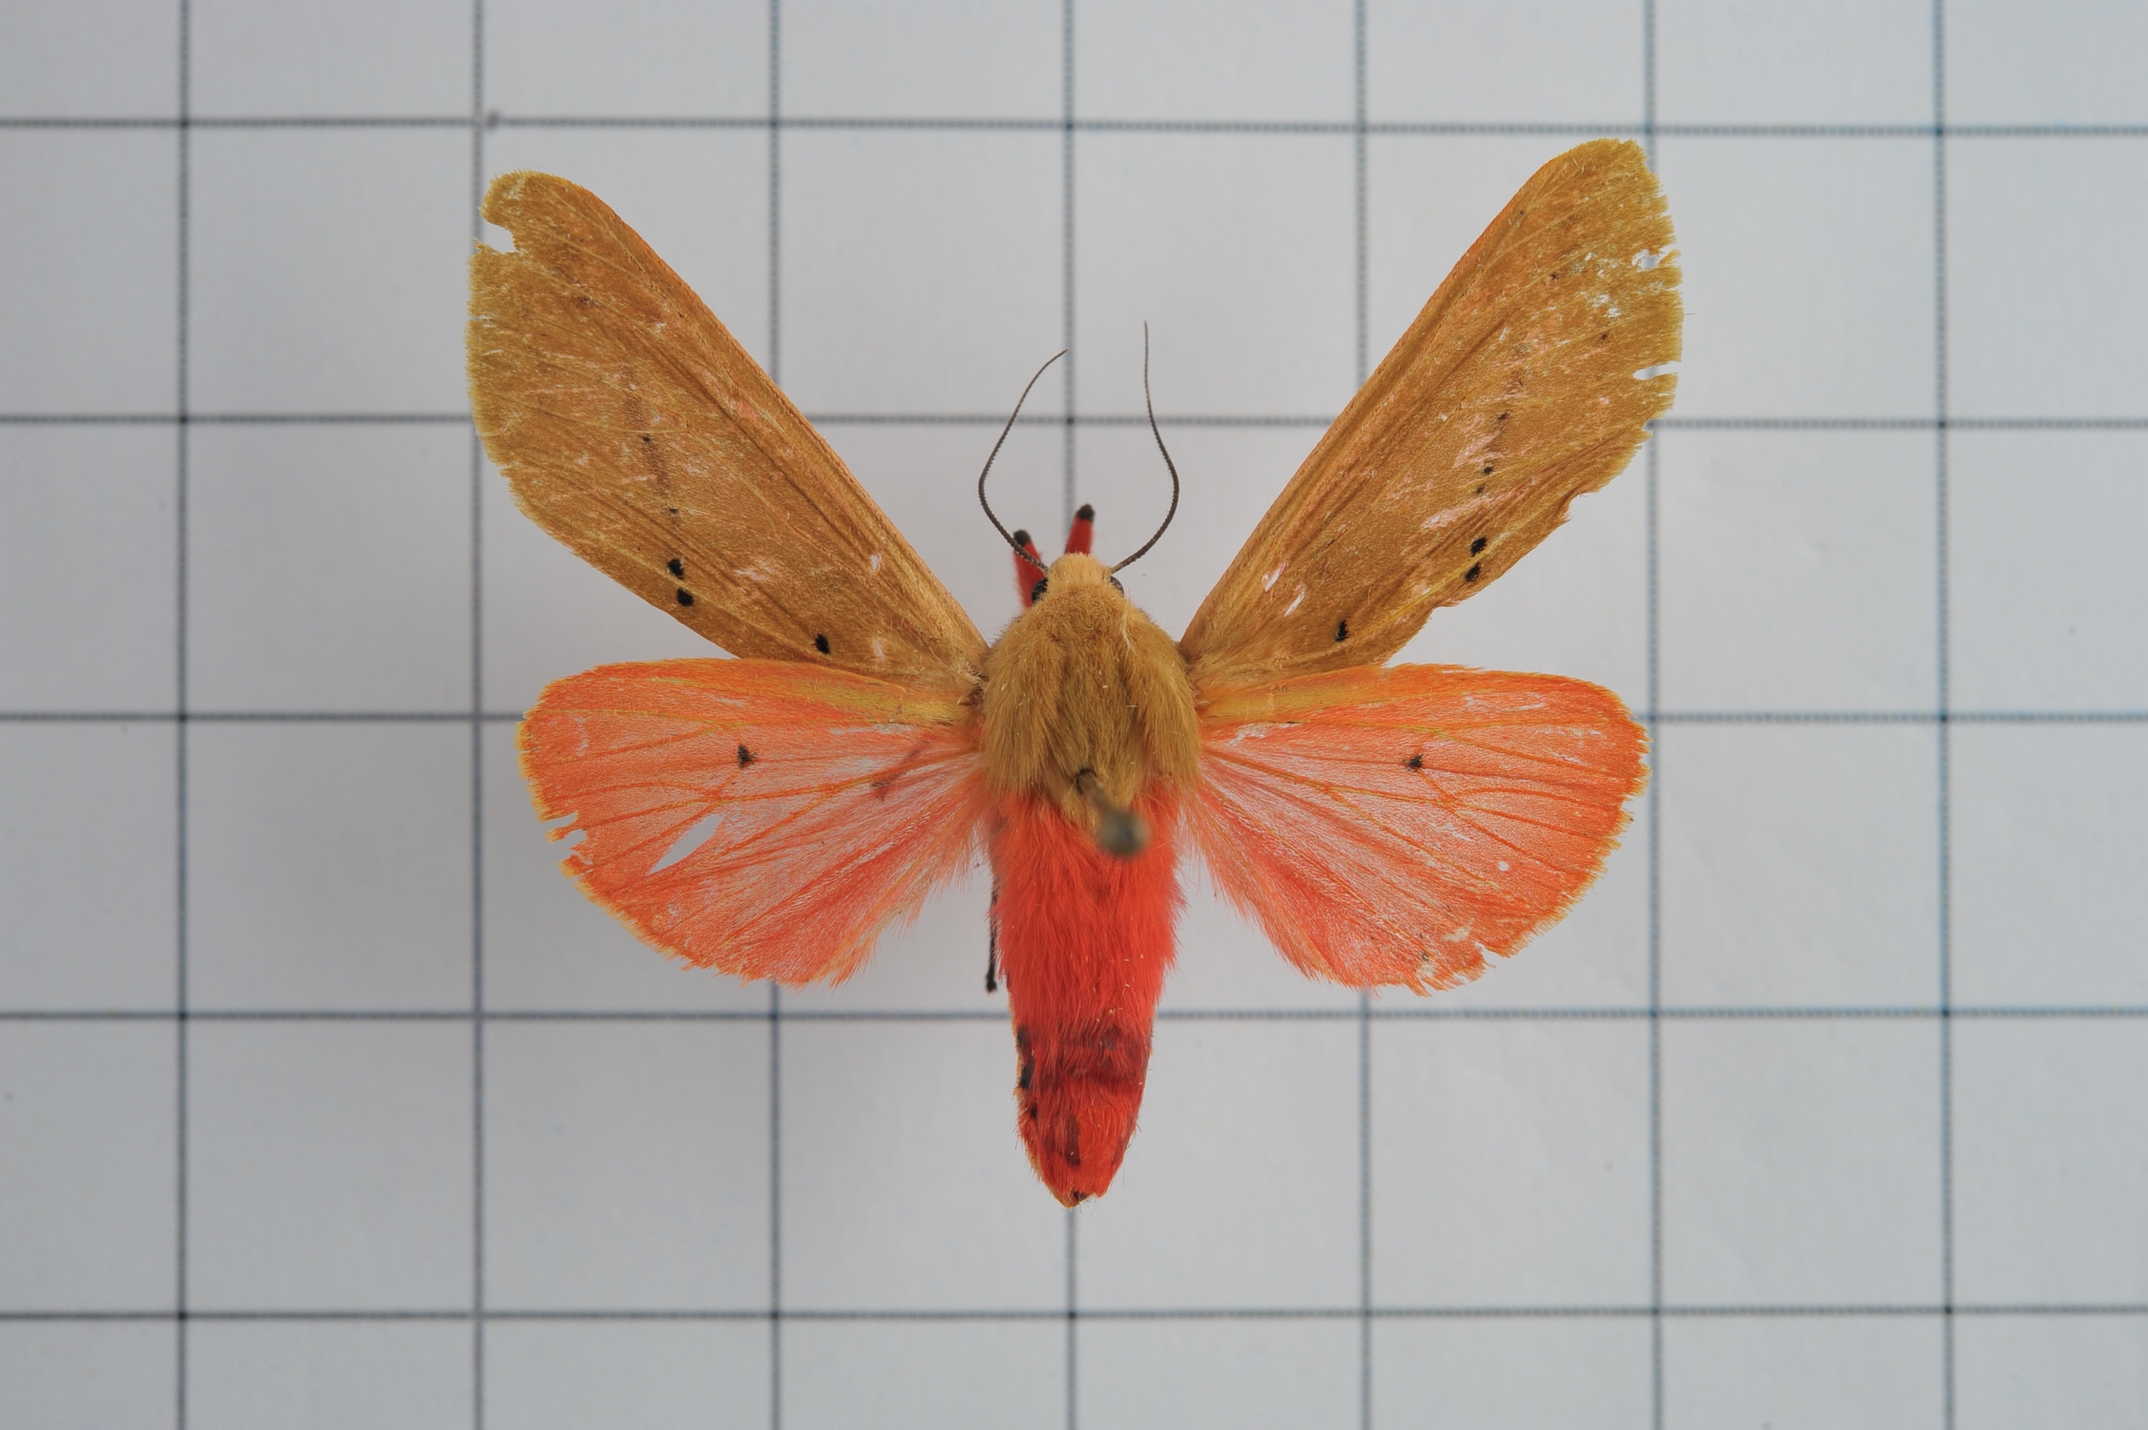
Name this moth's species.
Spilarctia wilemani
